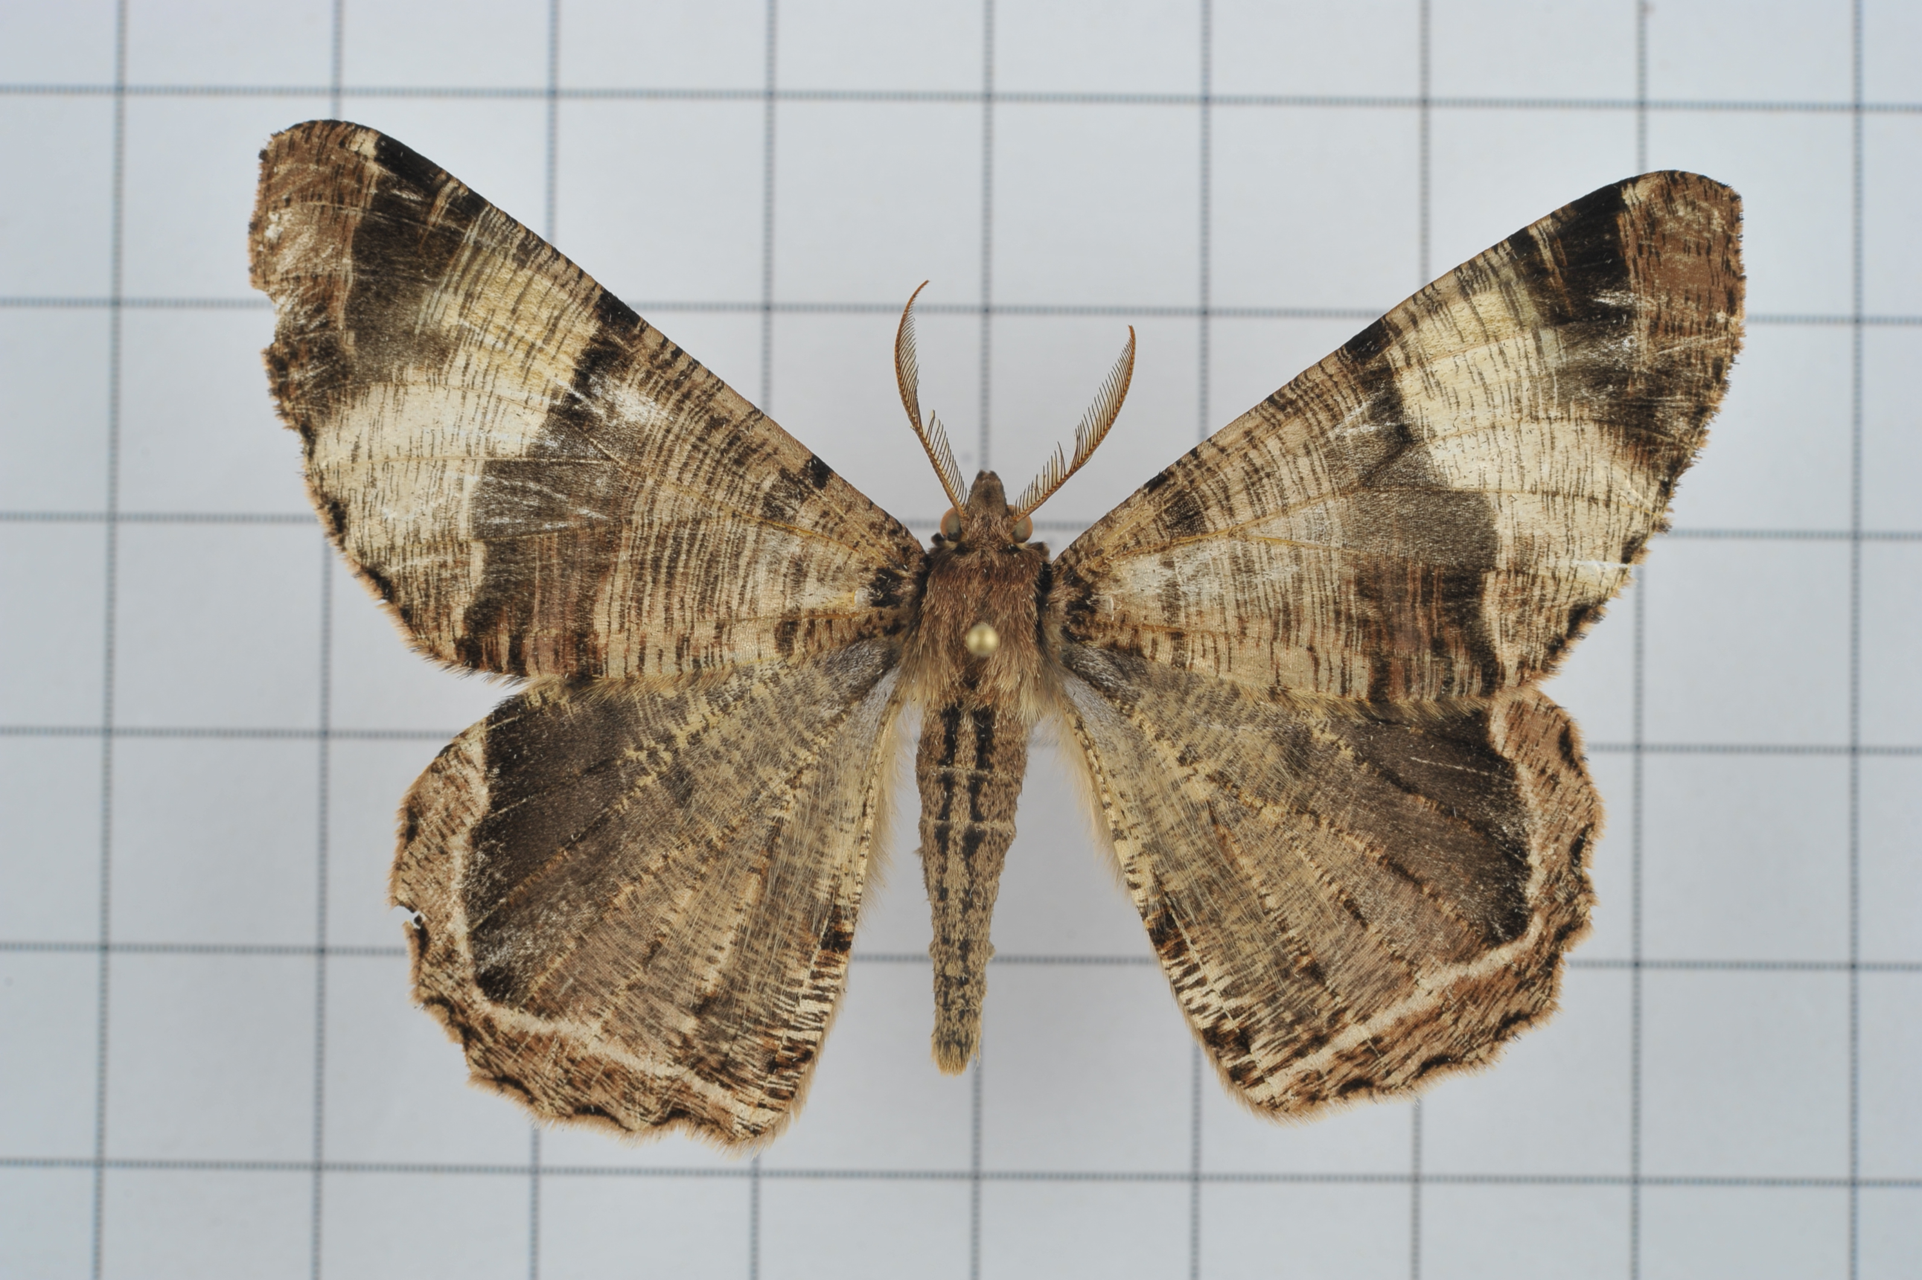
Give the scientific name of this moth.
Xandrames latiferaria curvistriga
